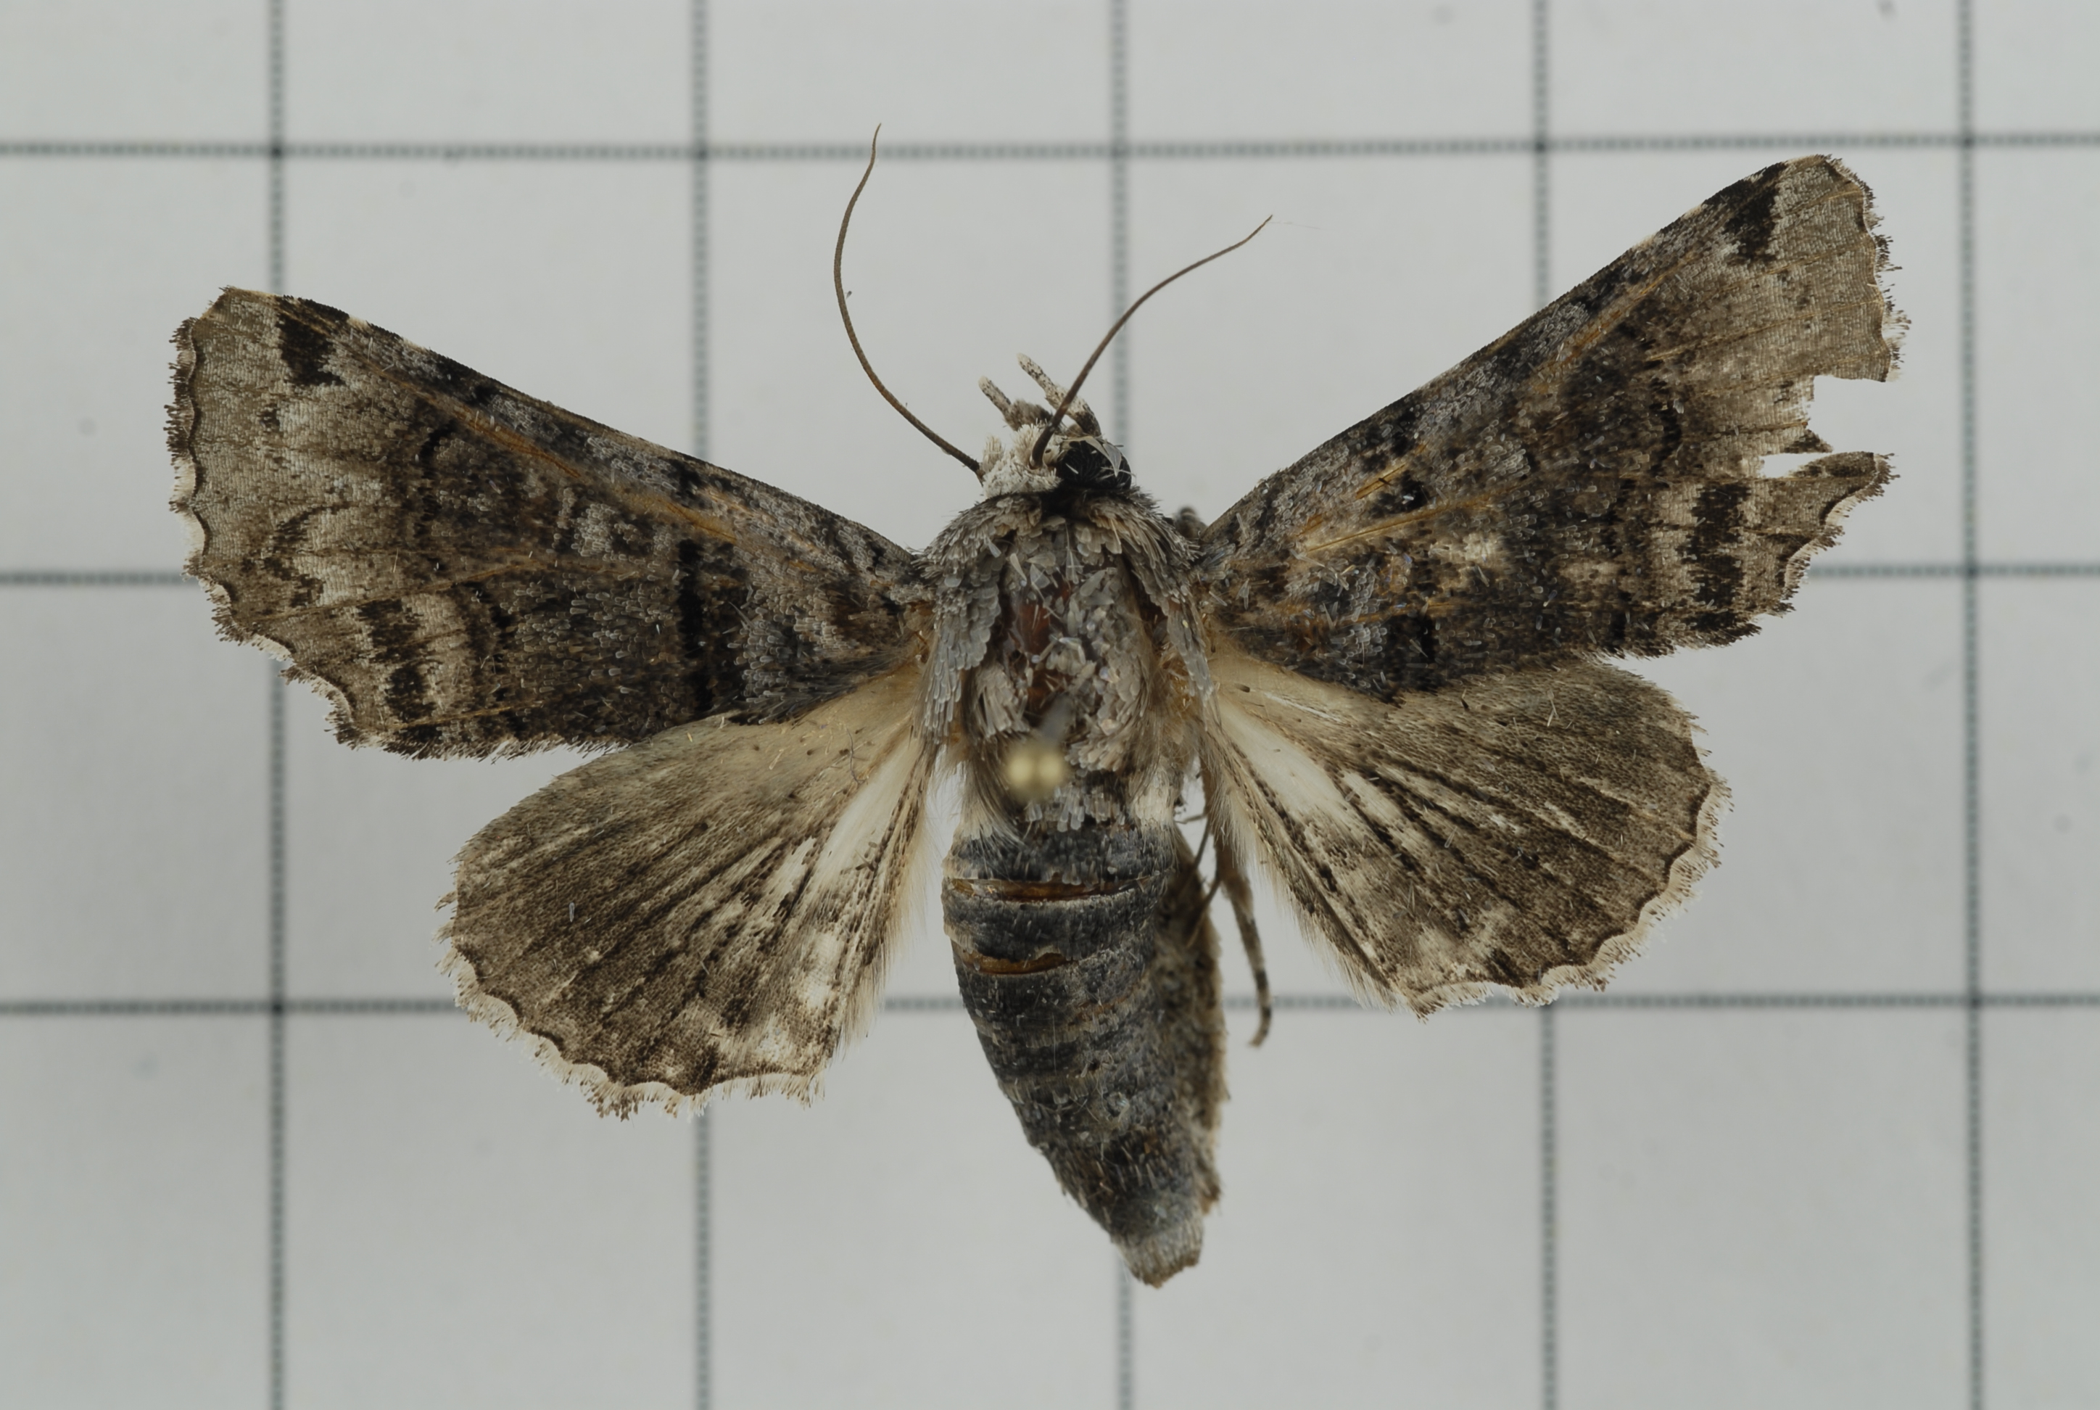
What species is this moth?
Aplotelia diplographa
